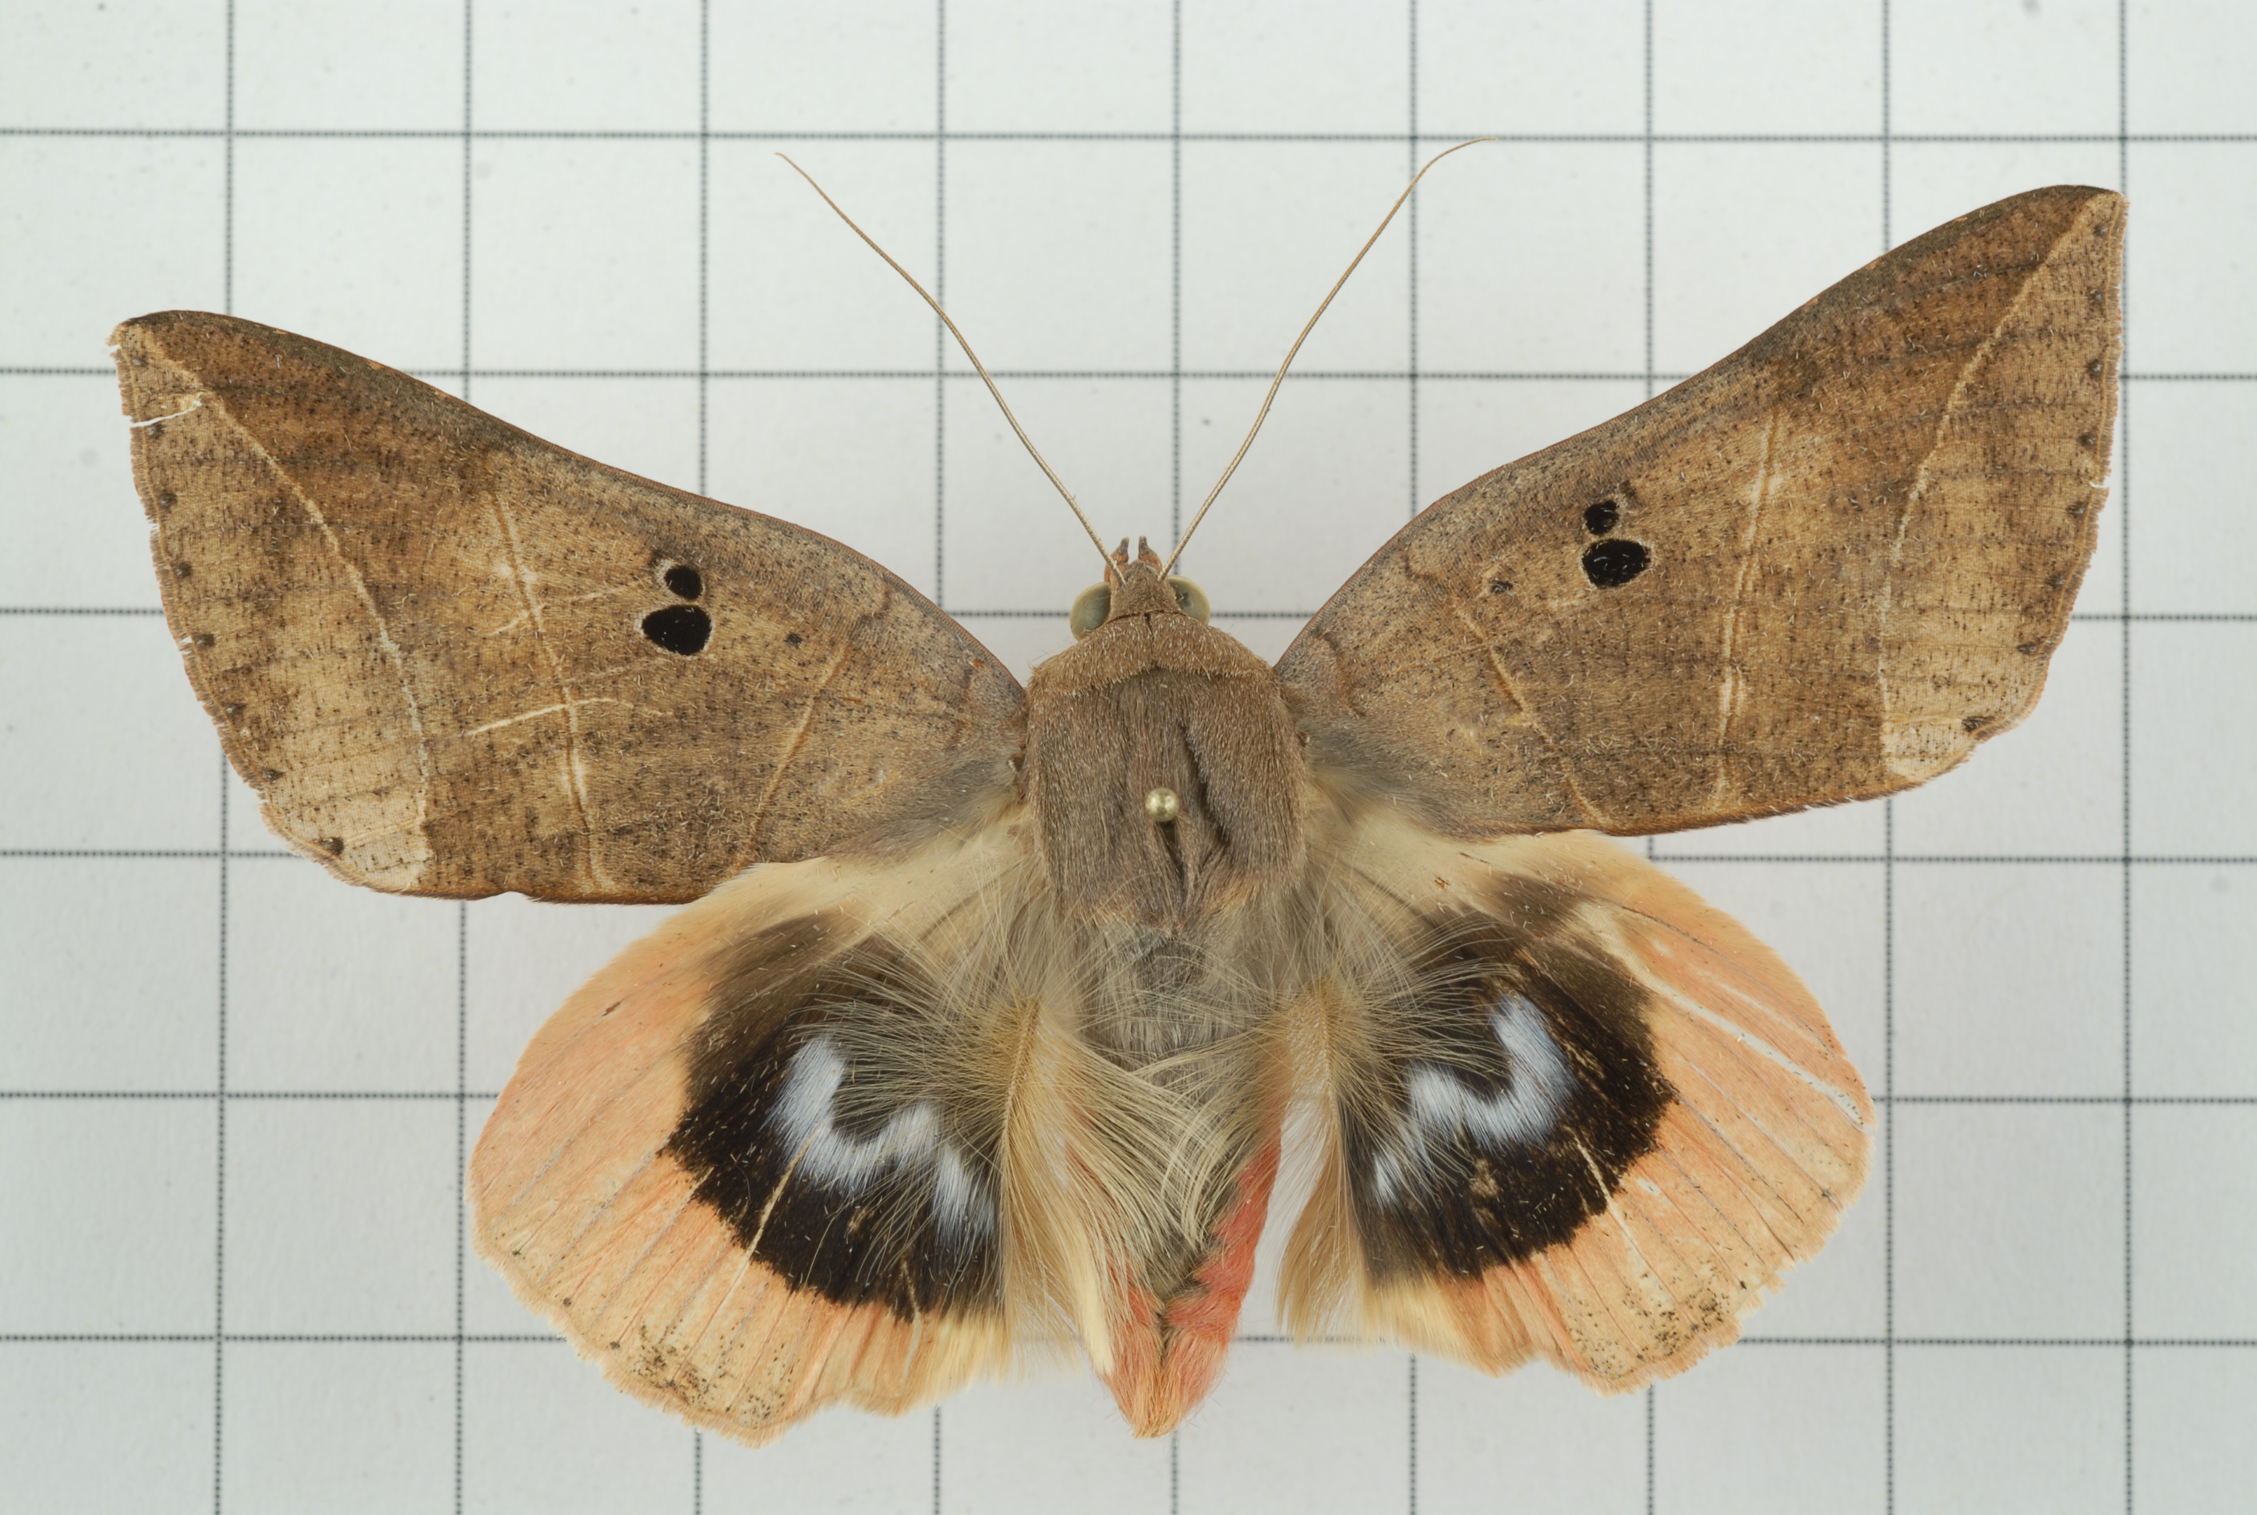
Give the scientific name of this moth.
Thyas juno
